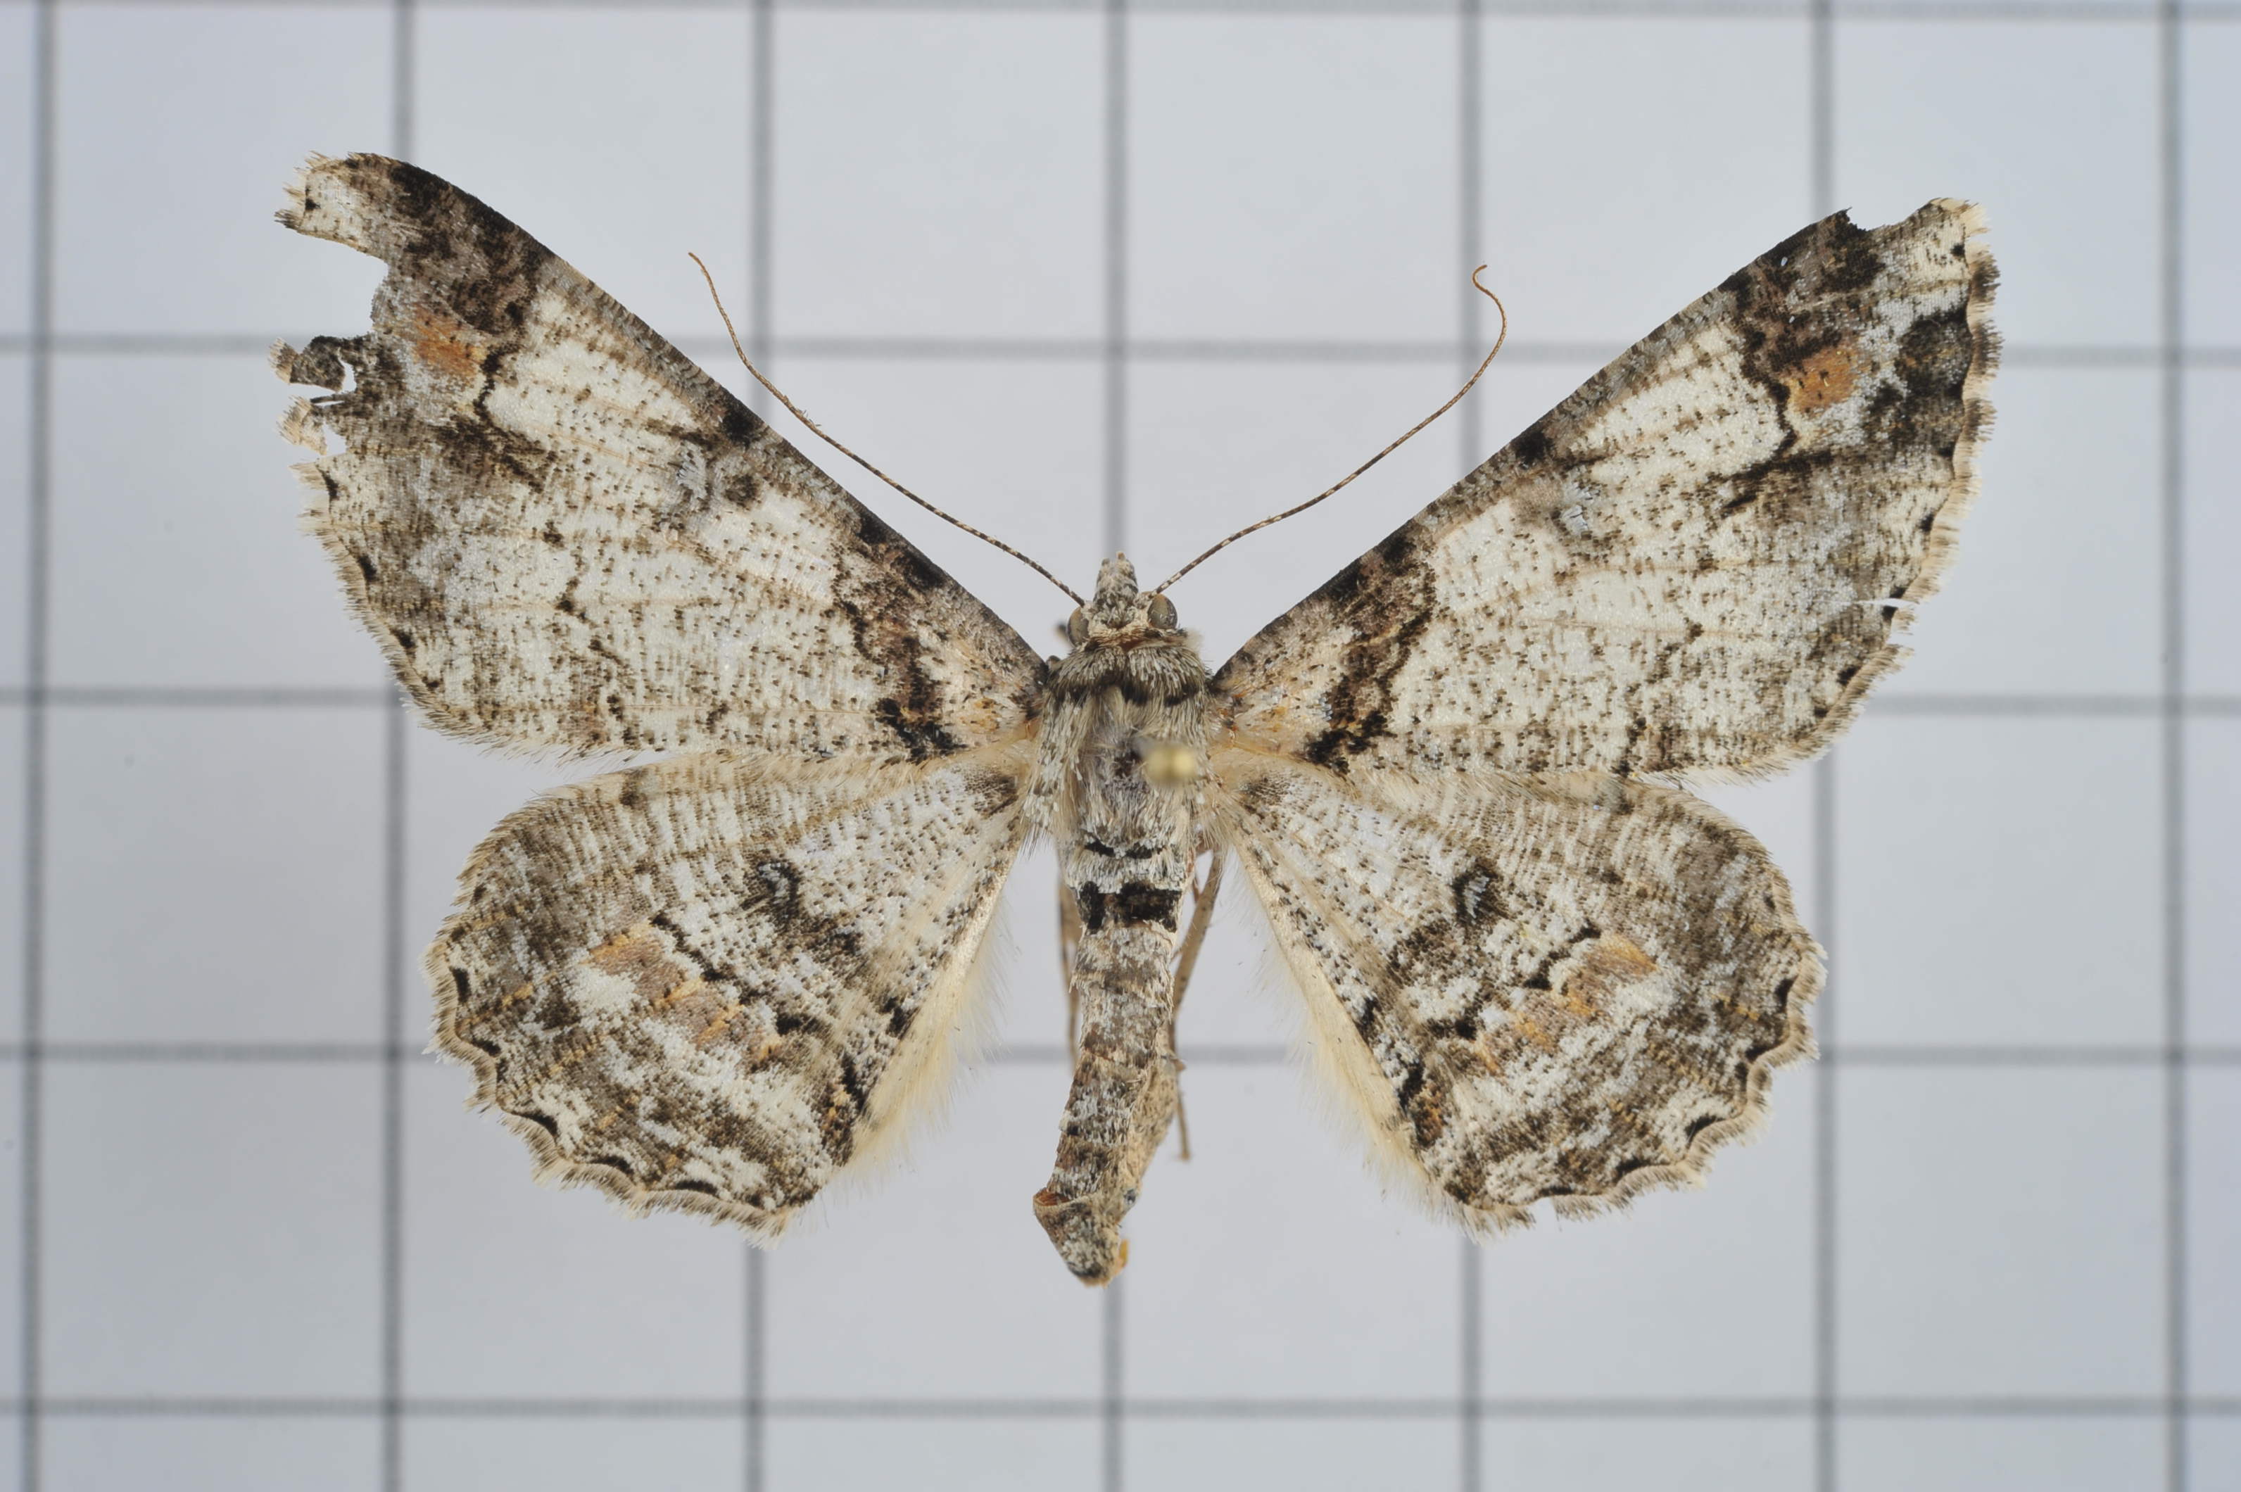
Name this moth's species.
Cleora fraterna
